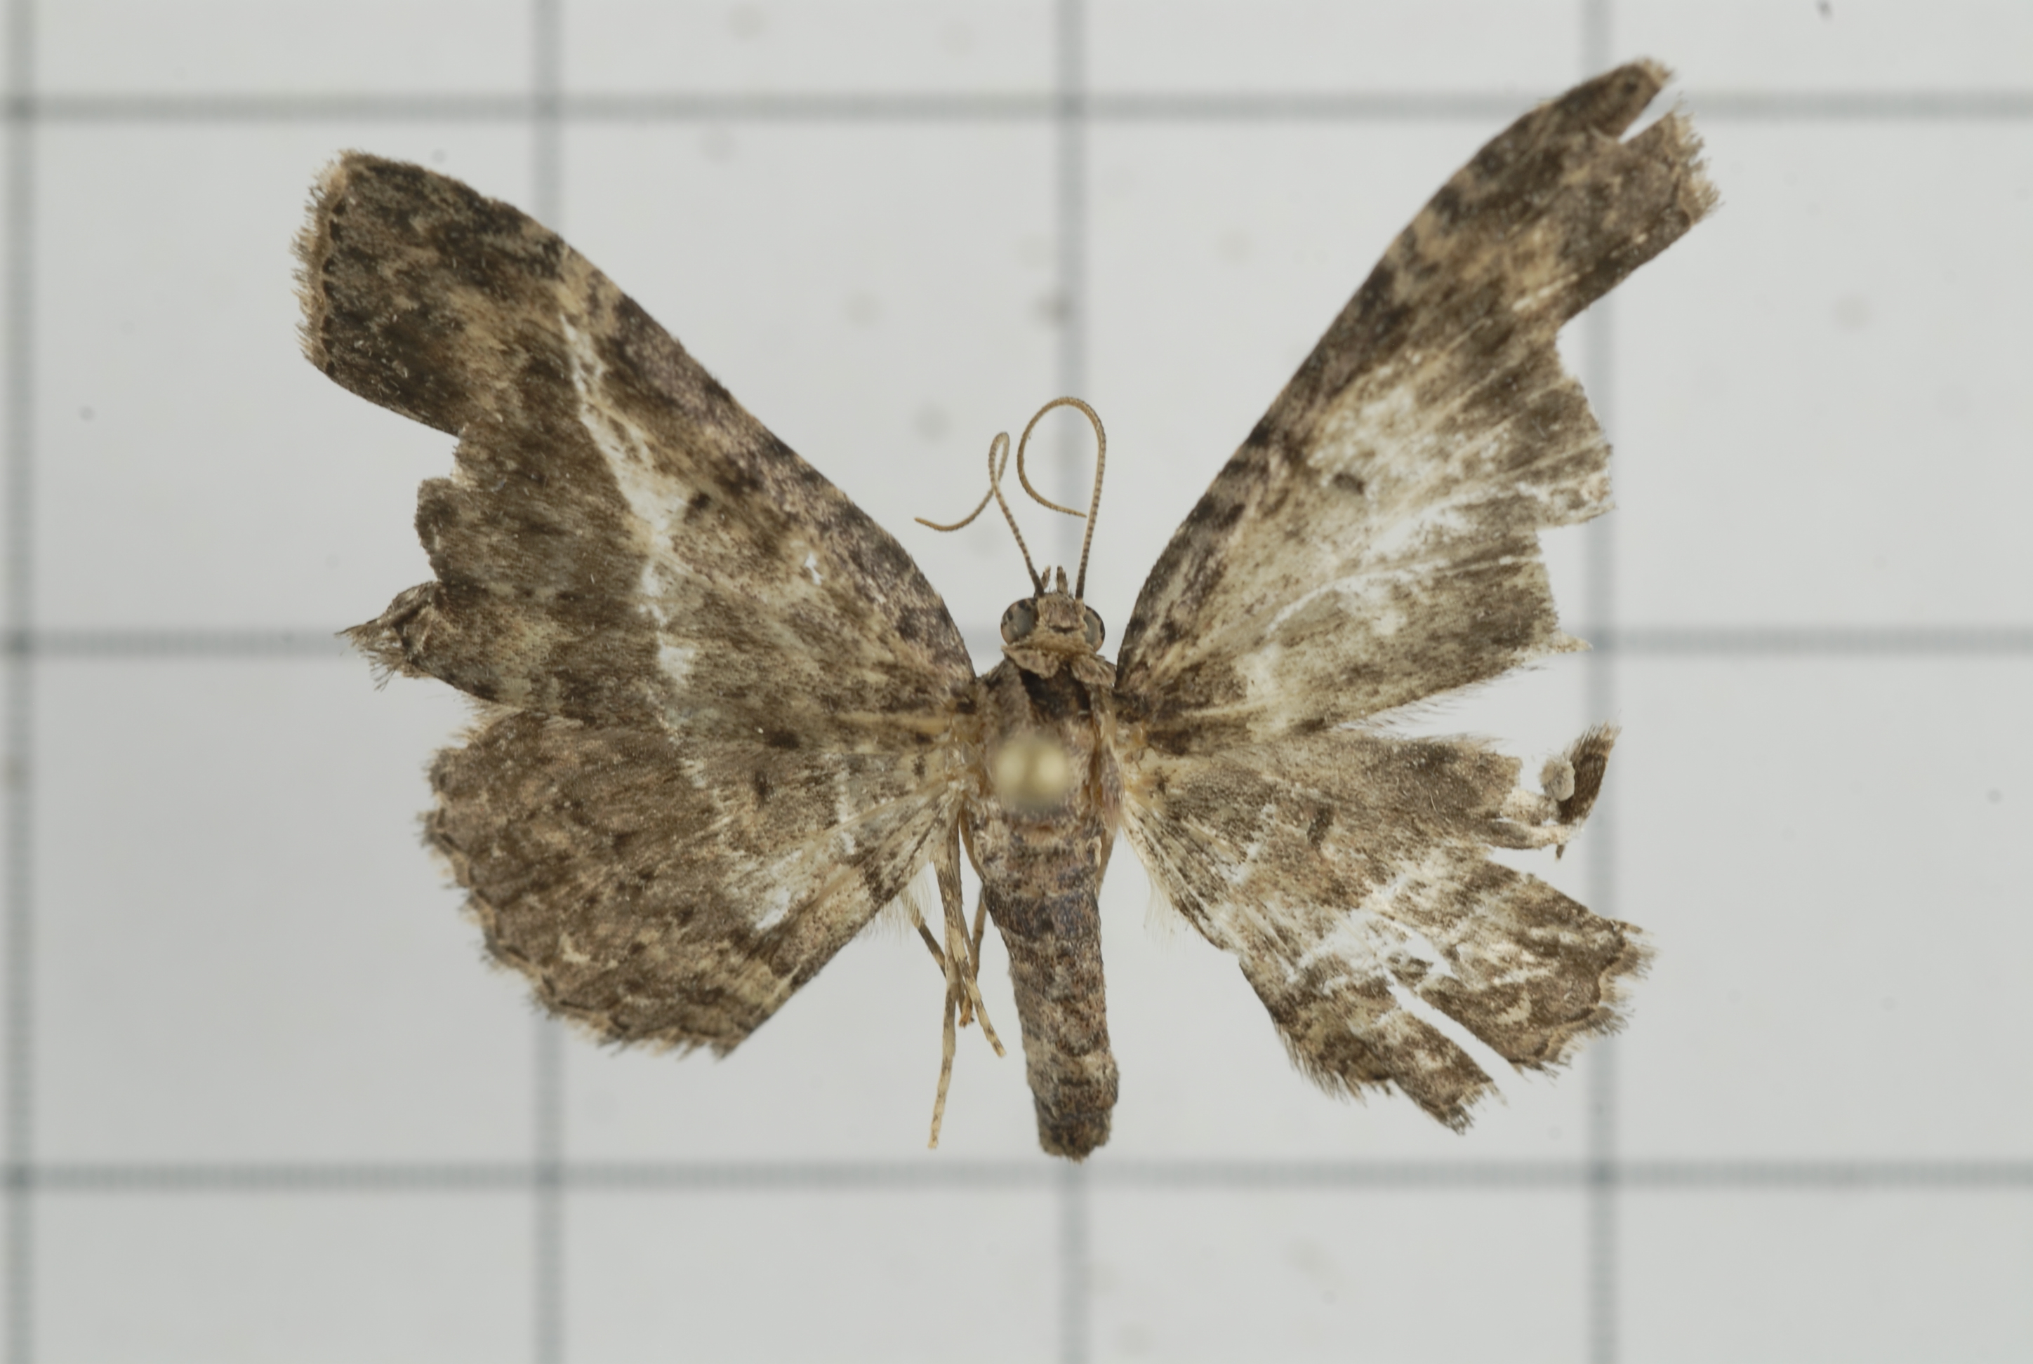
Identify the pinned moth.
Pseudocollix hyperythra catalalia
